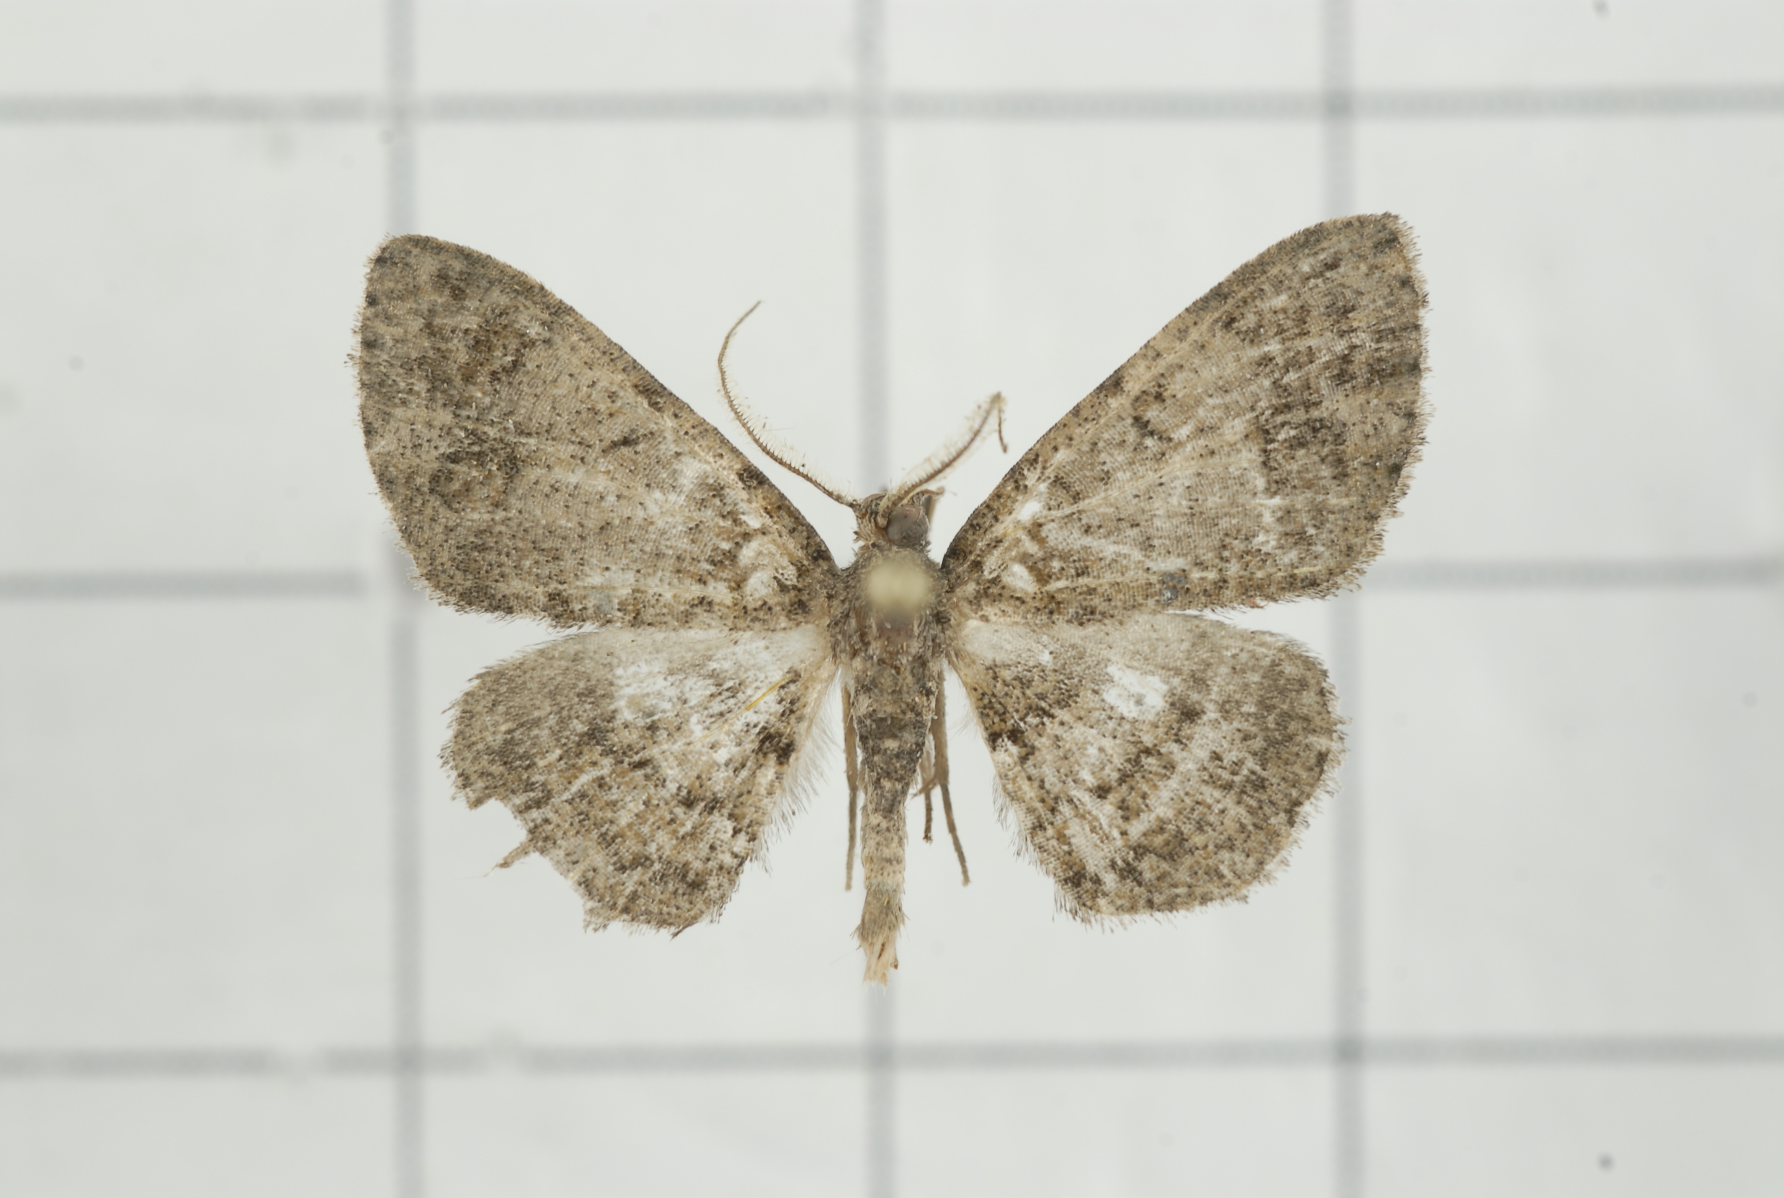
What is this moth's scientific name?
Calcyopa difoveata
